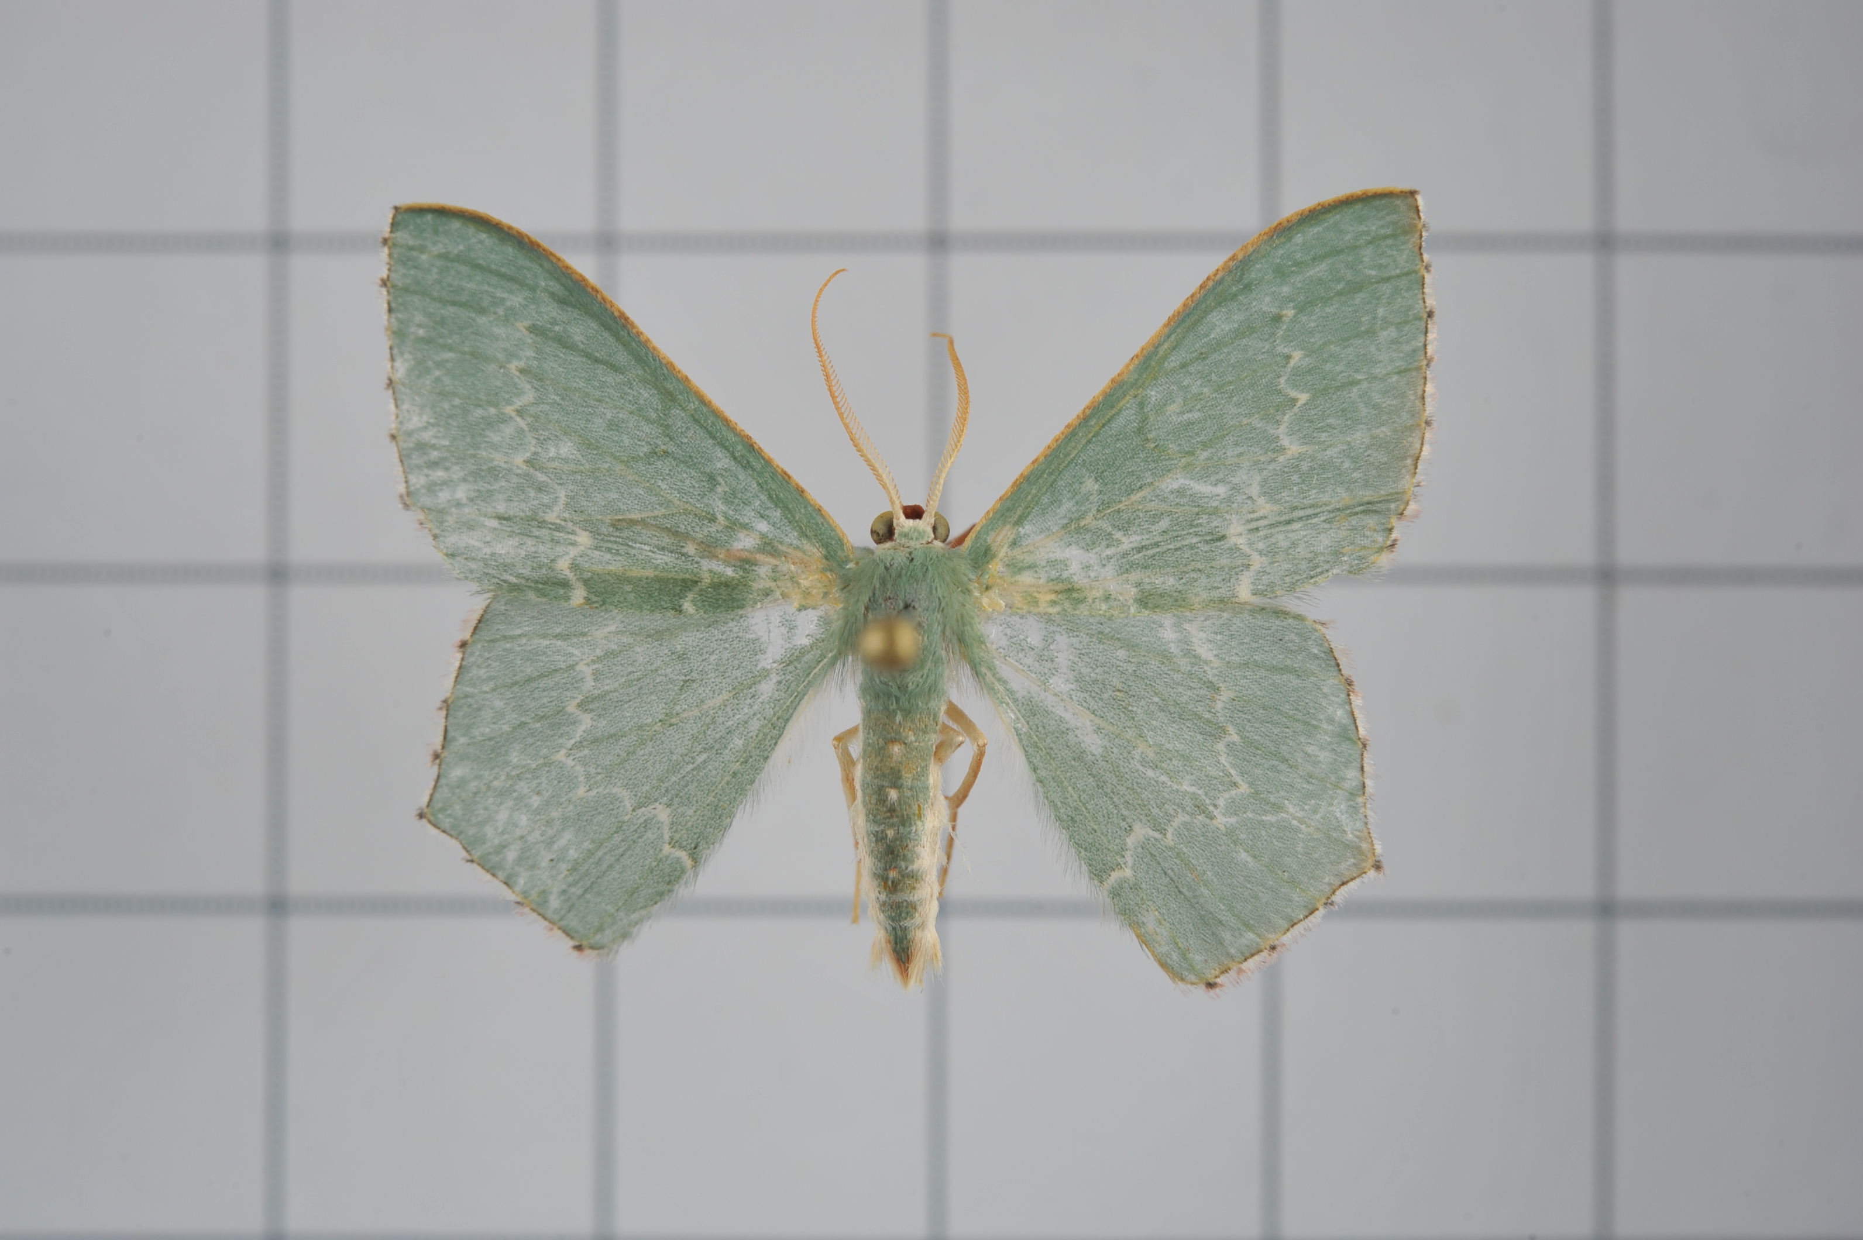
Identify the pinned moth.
Hemistola simplex
